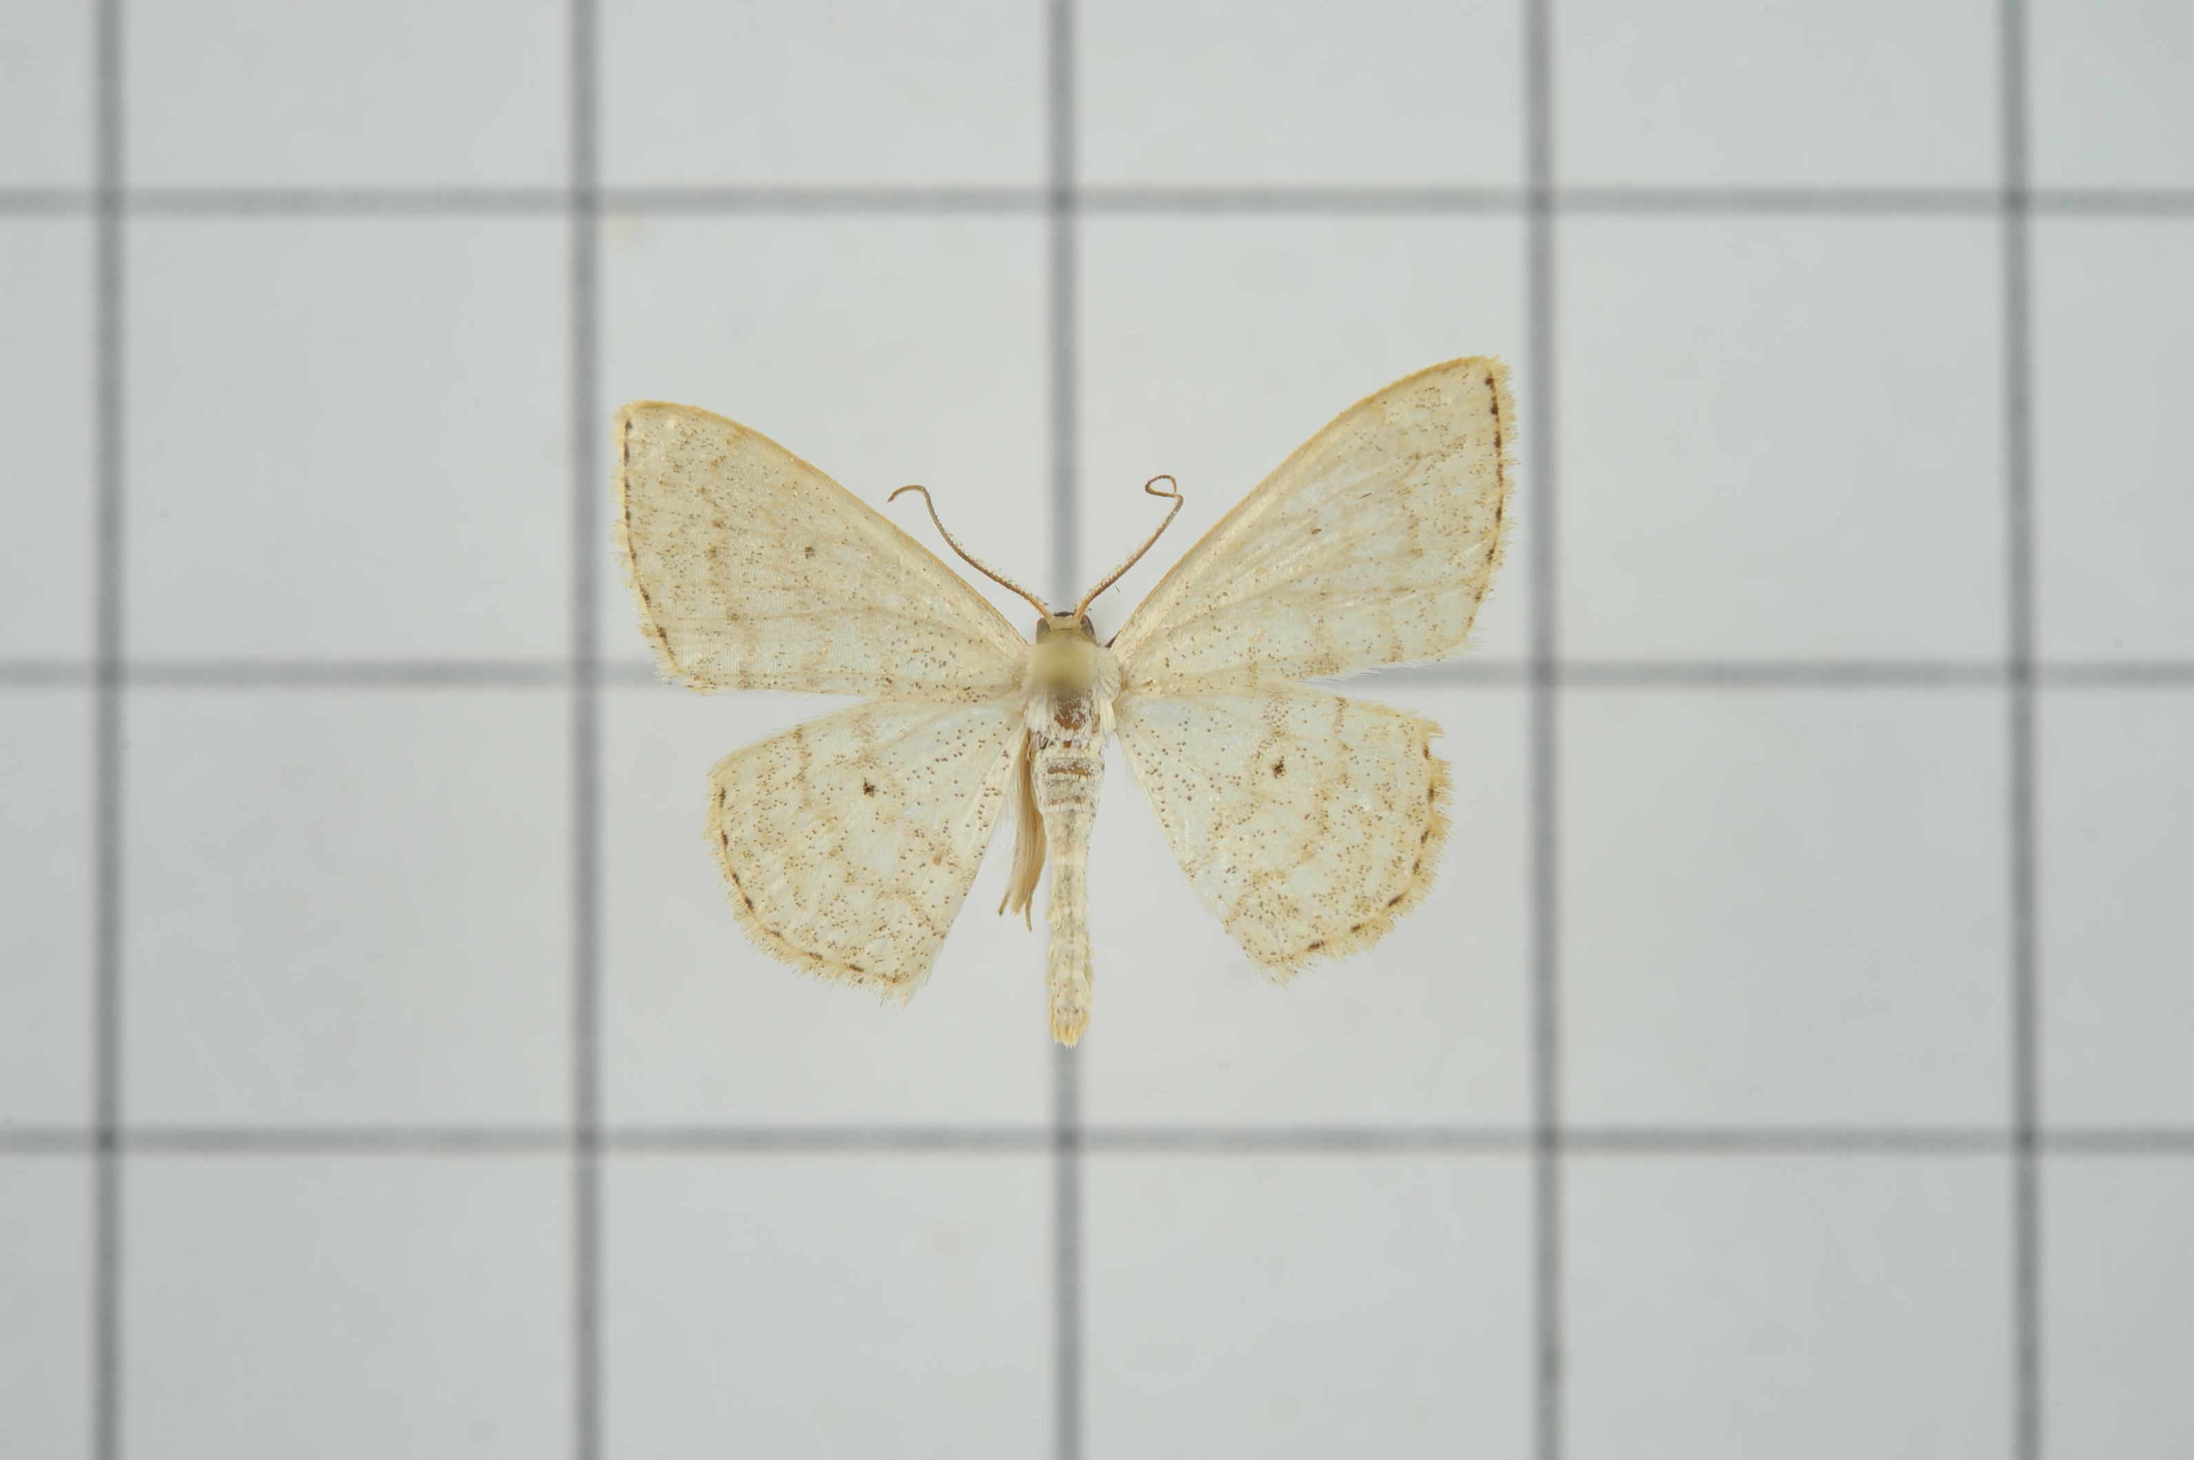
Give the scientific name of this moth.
Scopula actuaria actuaria
